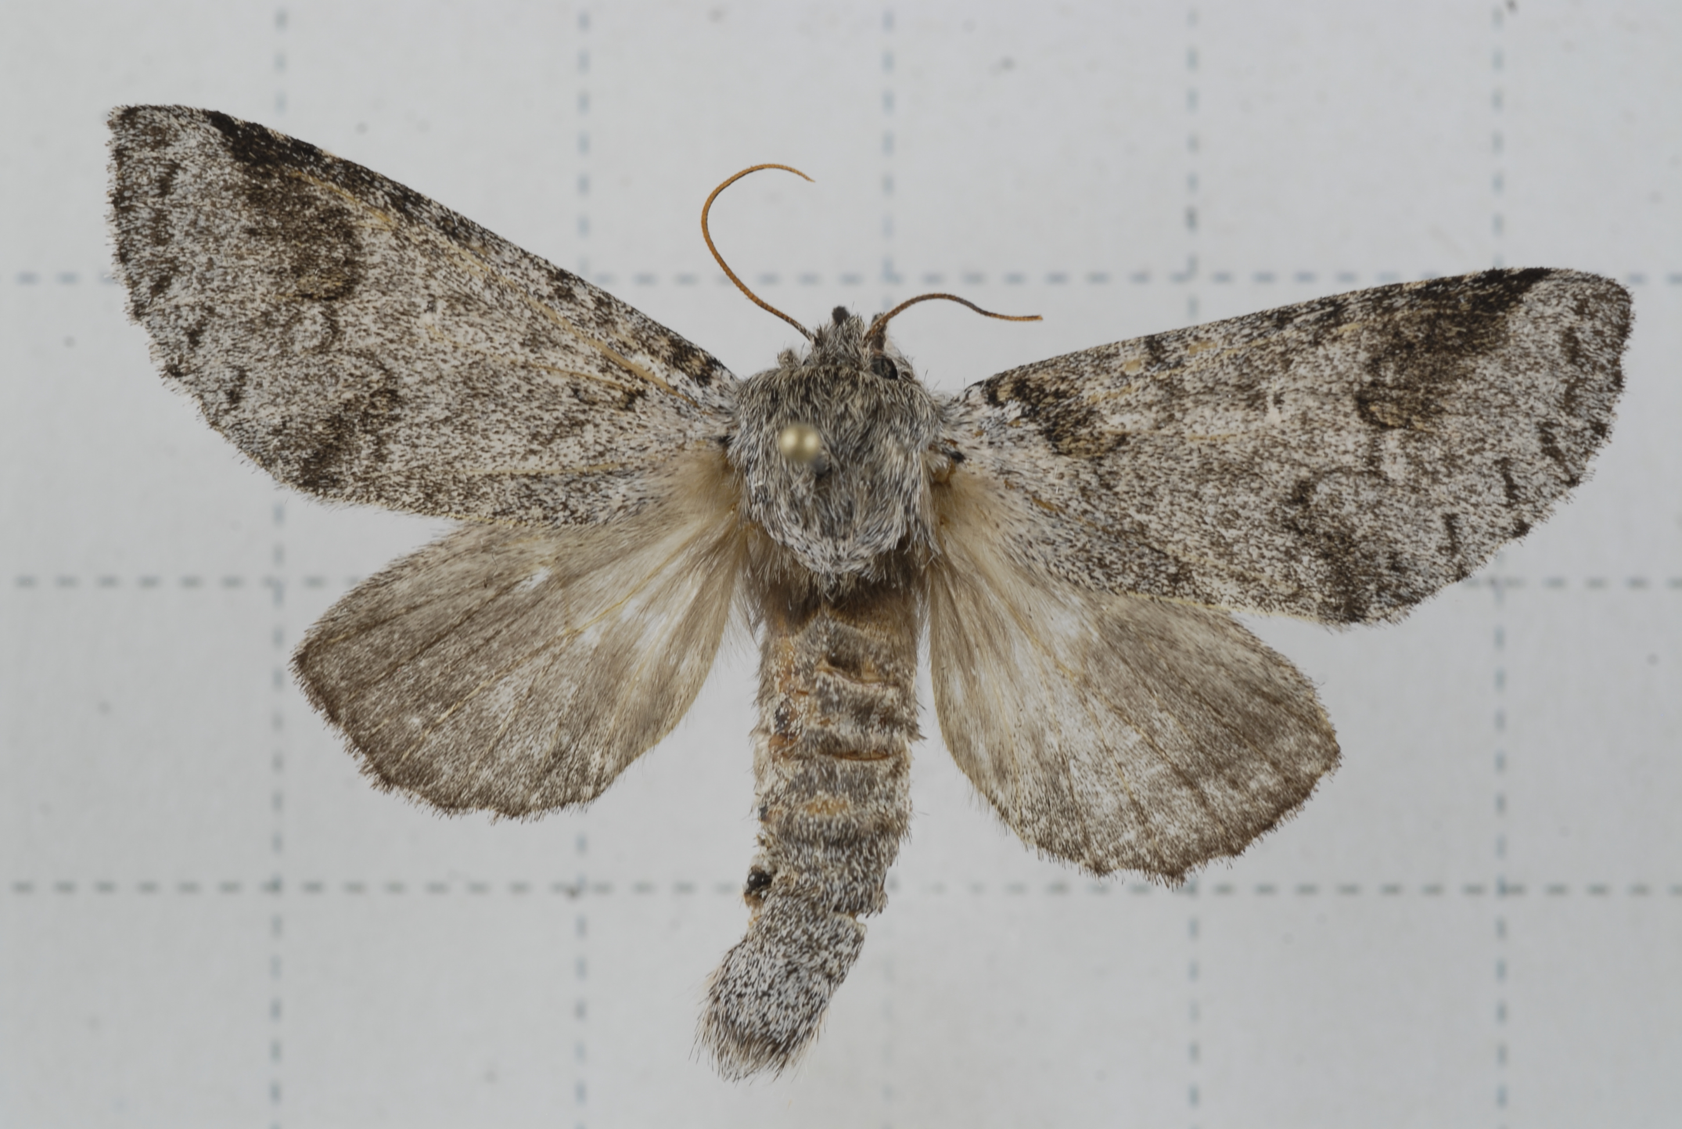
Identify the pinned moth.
Neodrymonia acuminata
